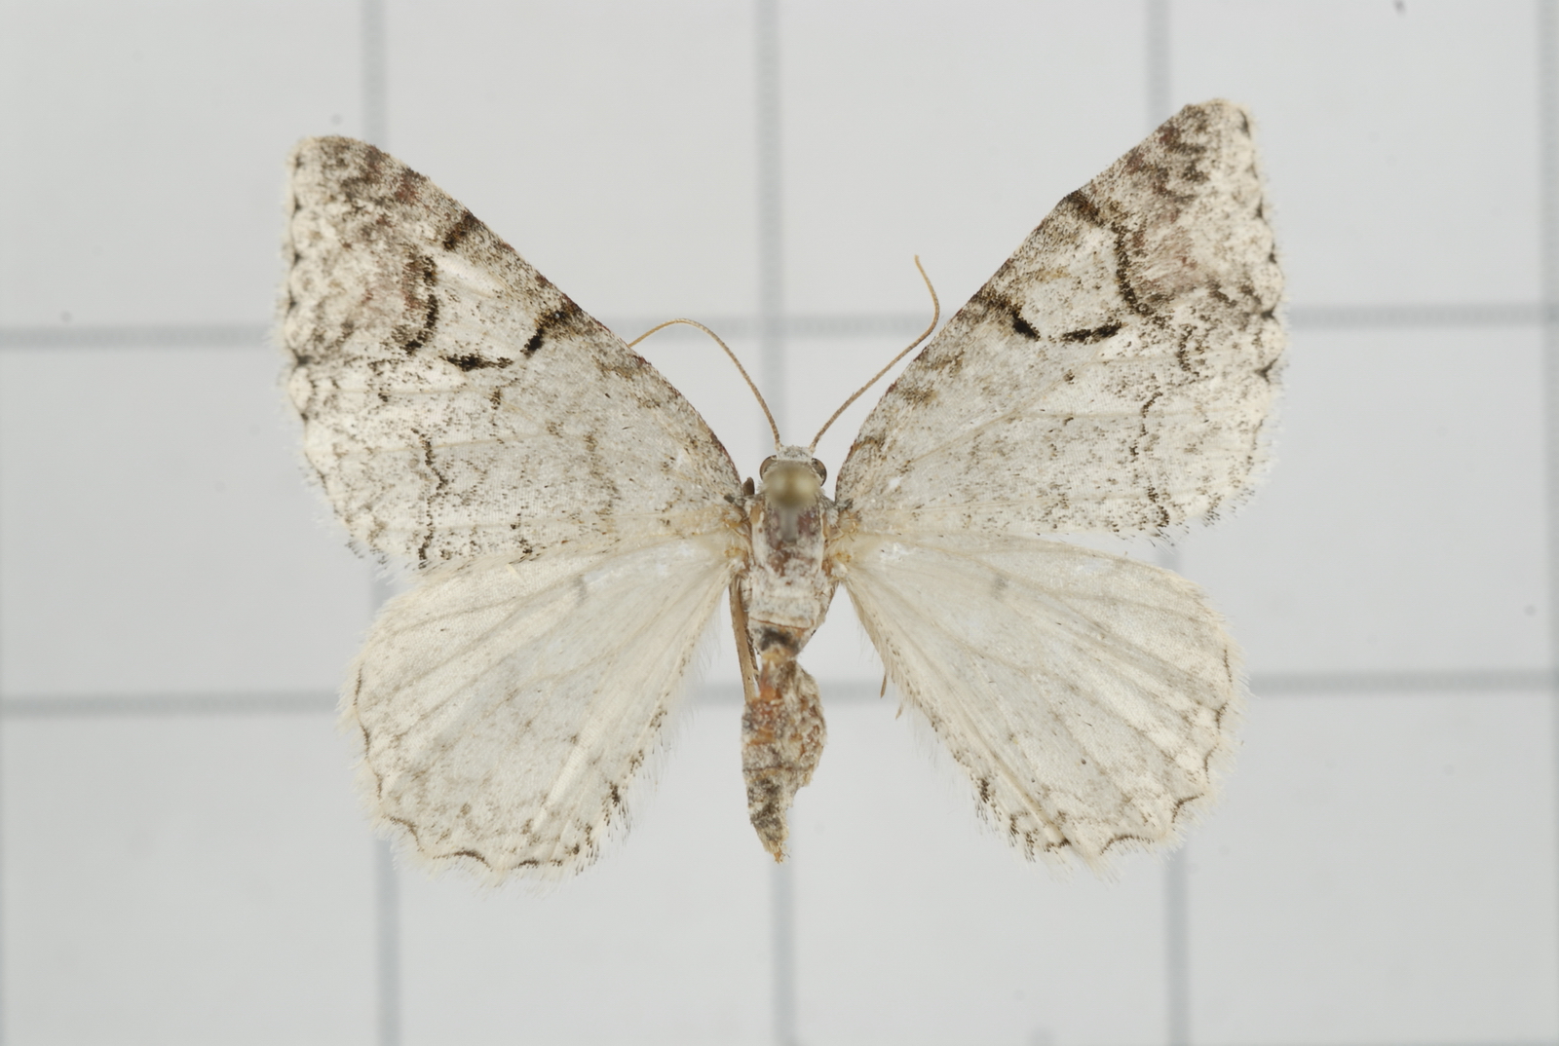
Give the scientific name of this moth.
Venusia lineata
